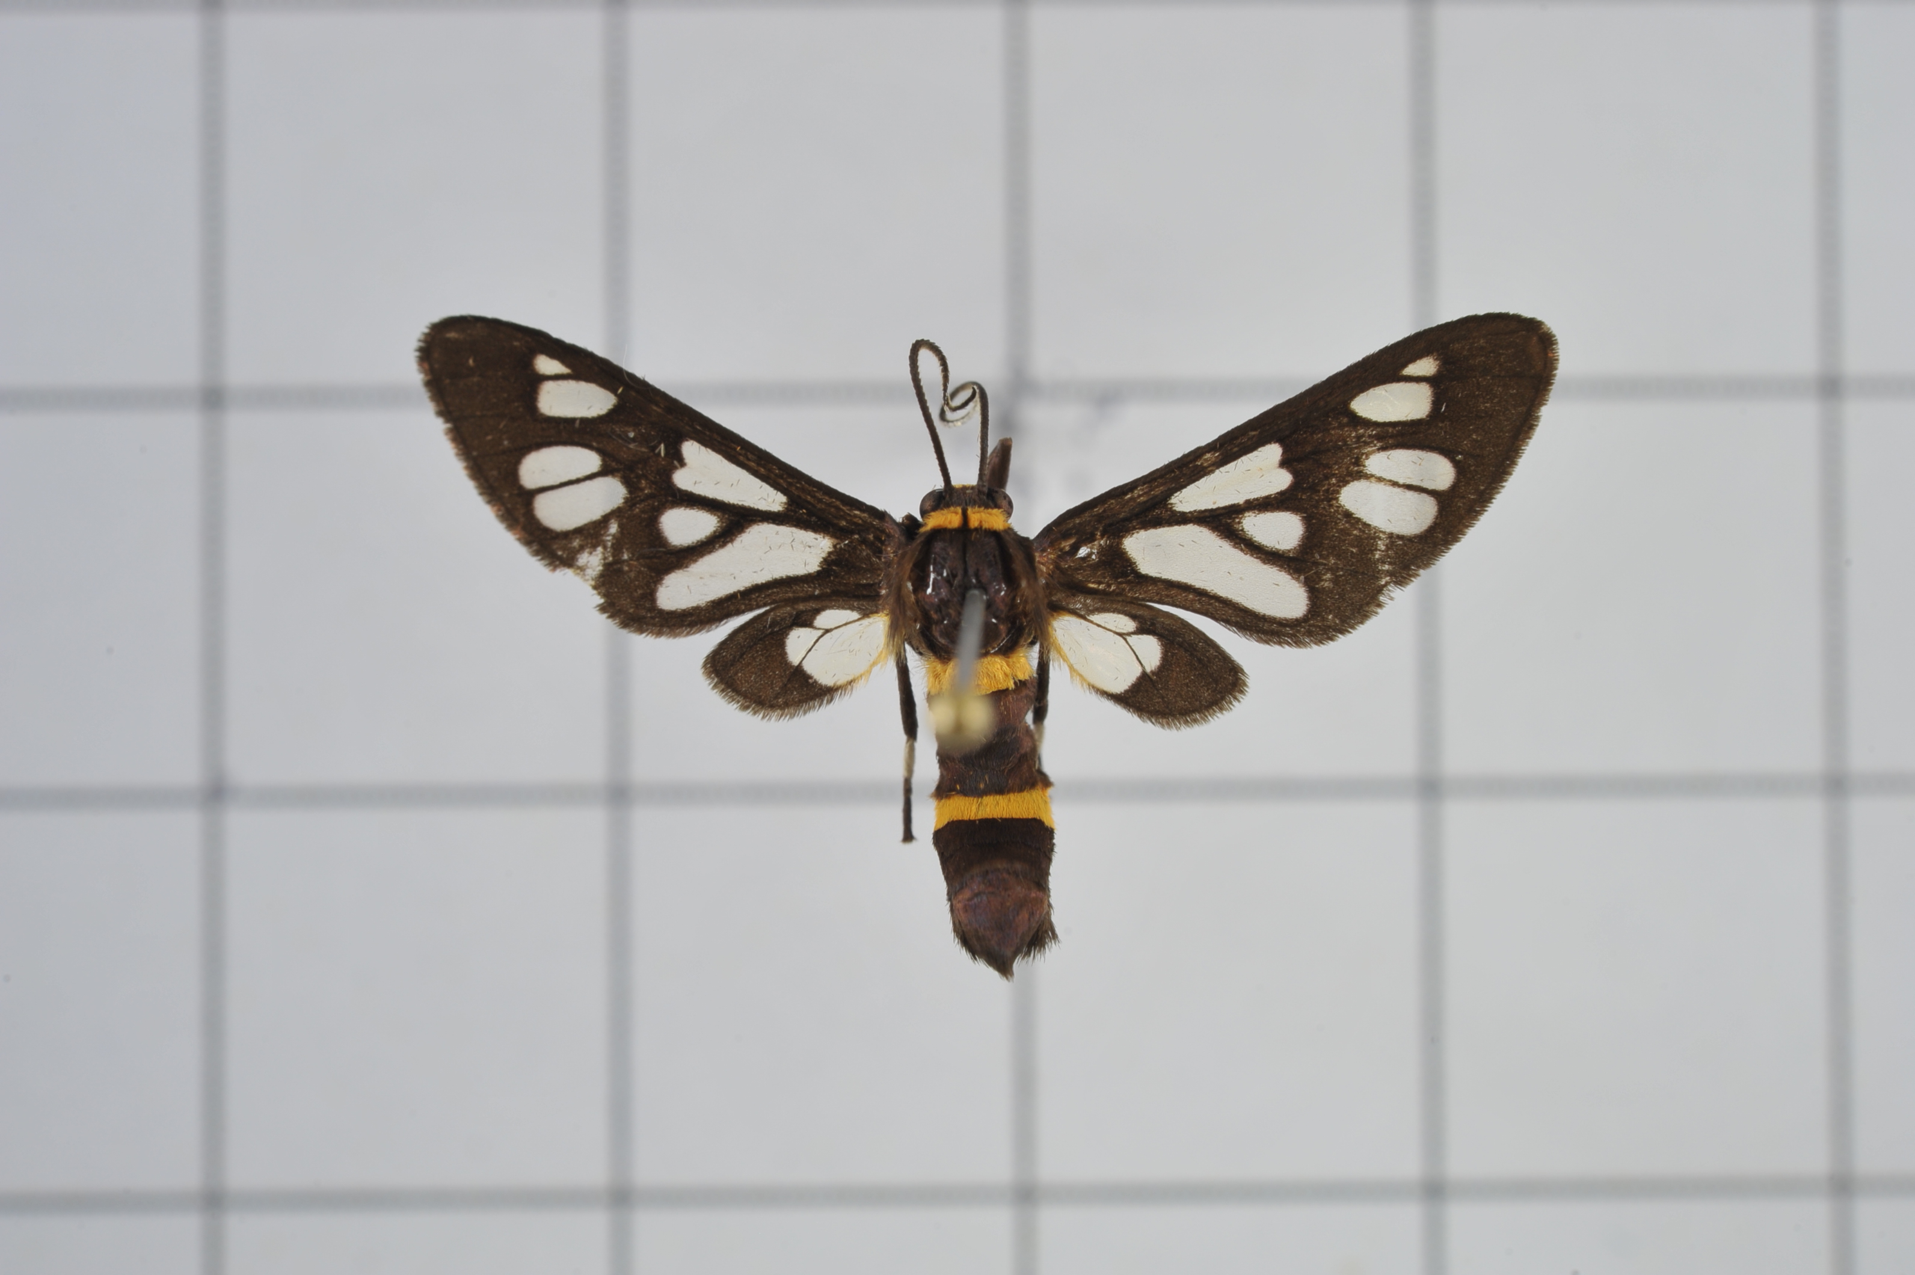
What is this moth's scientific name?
Syntomoides imaon
